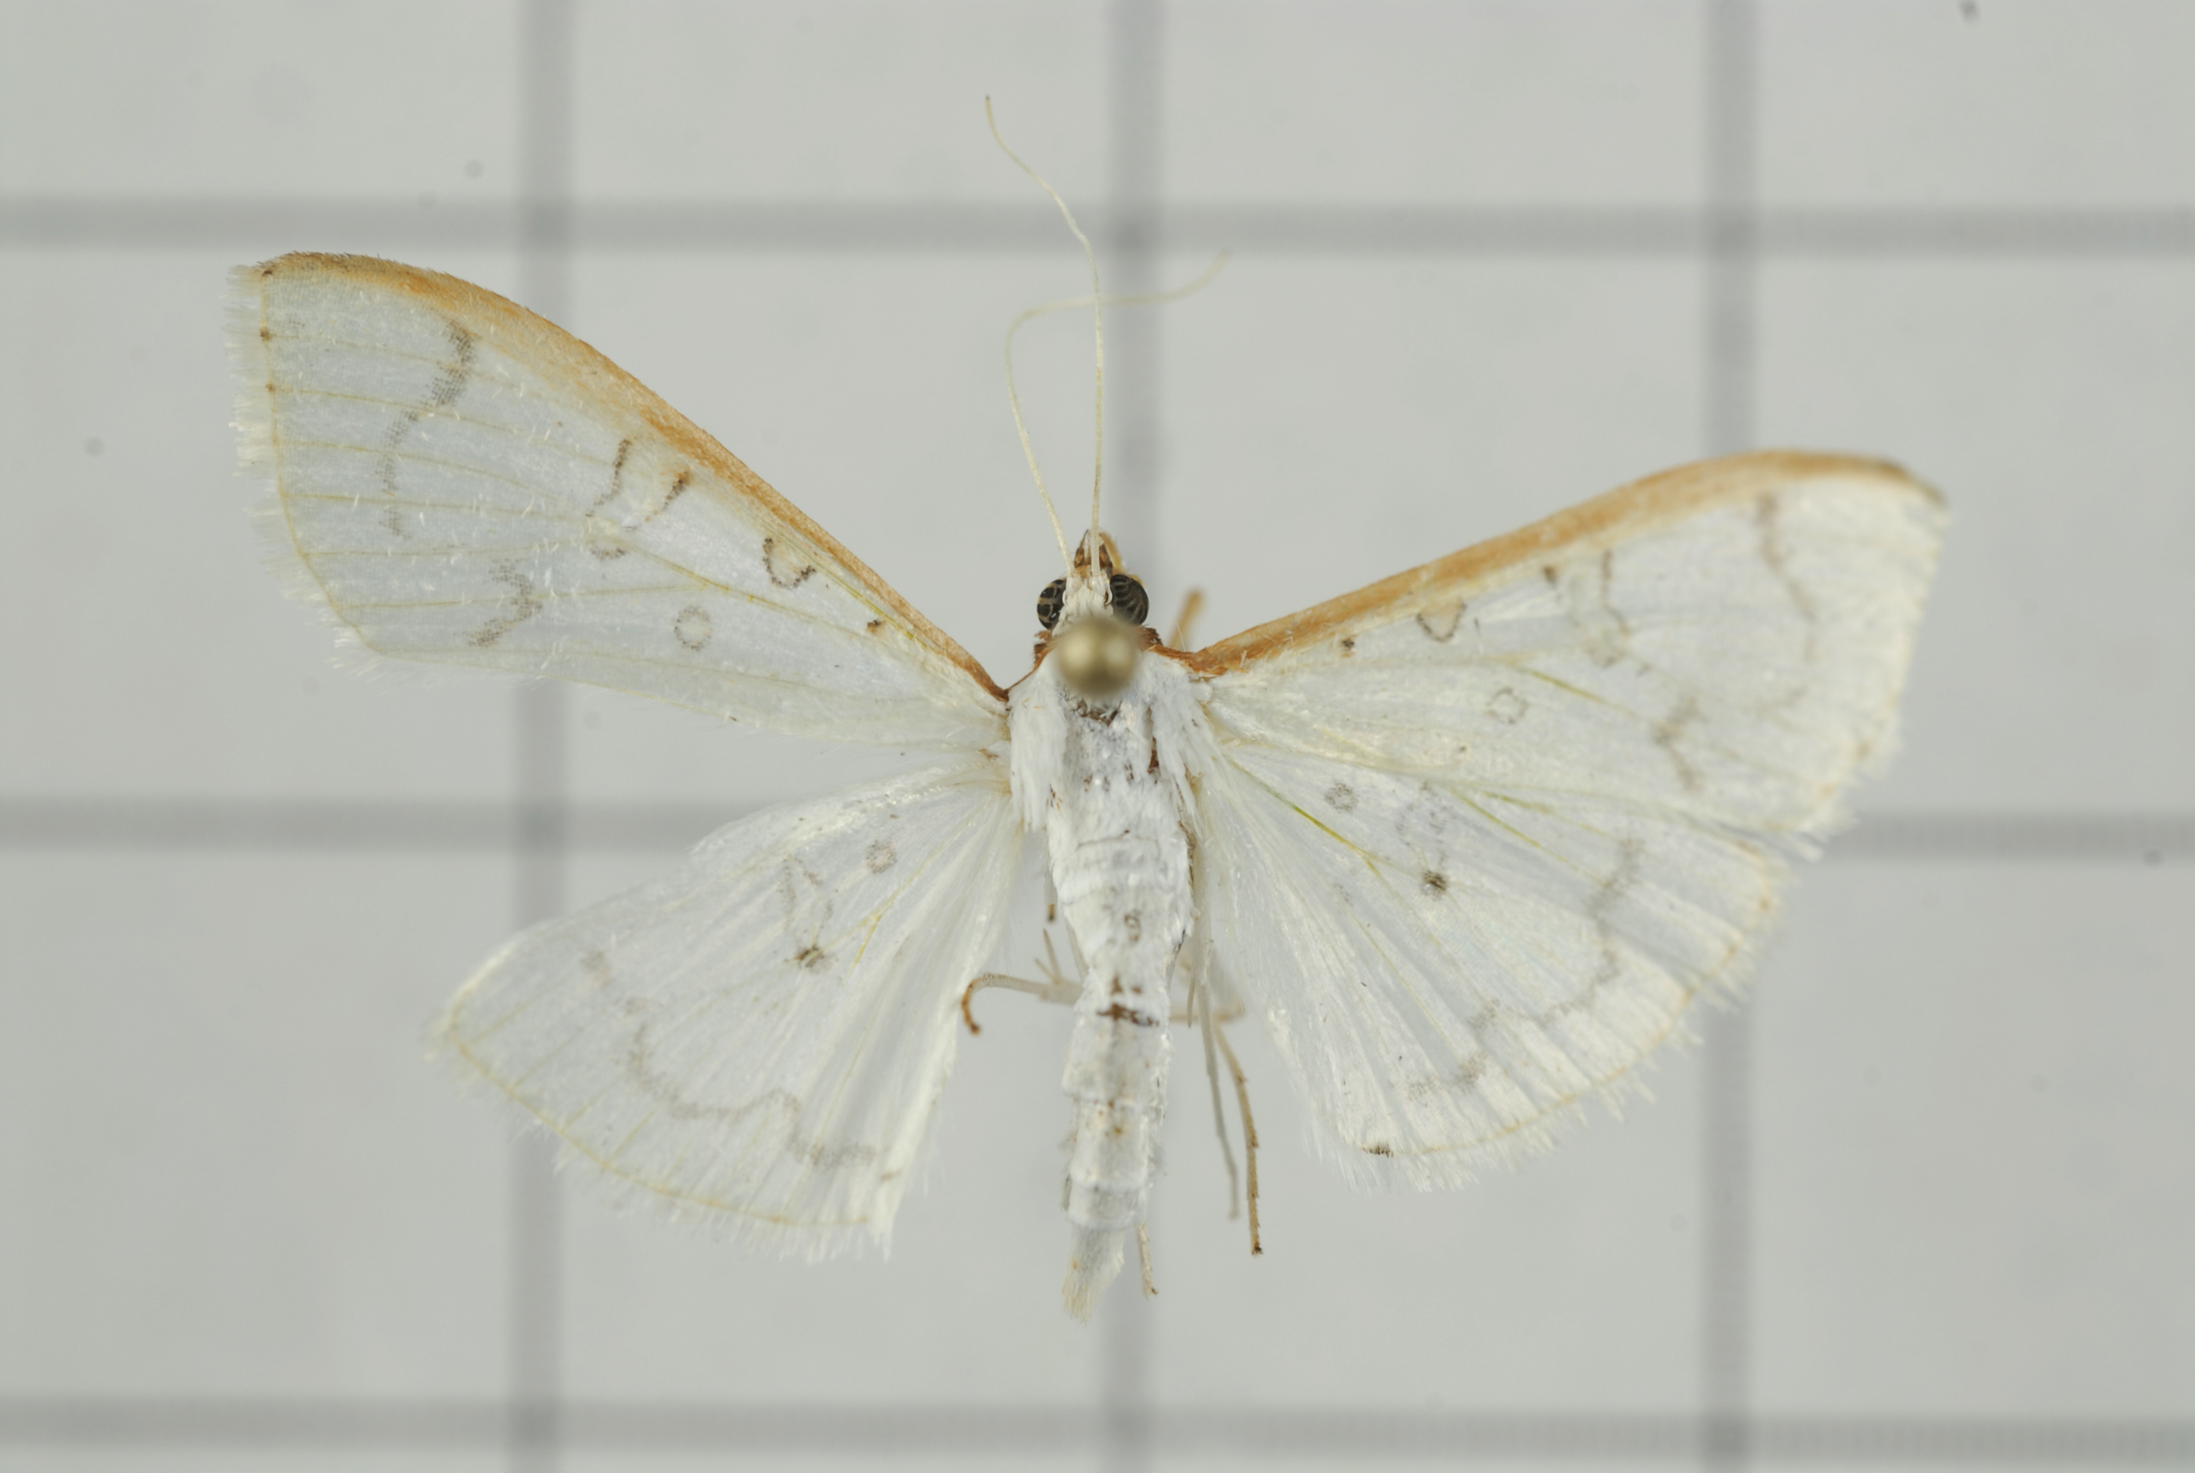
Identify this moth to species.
Palpita hypohomalia
